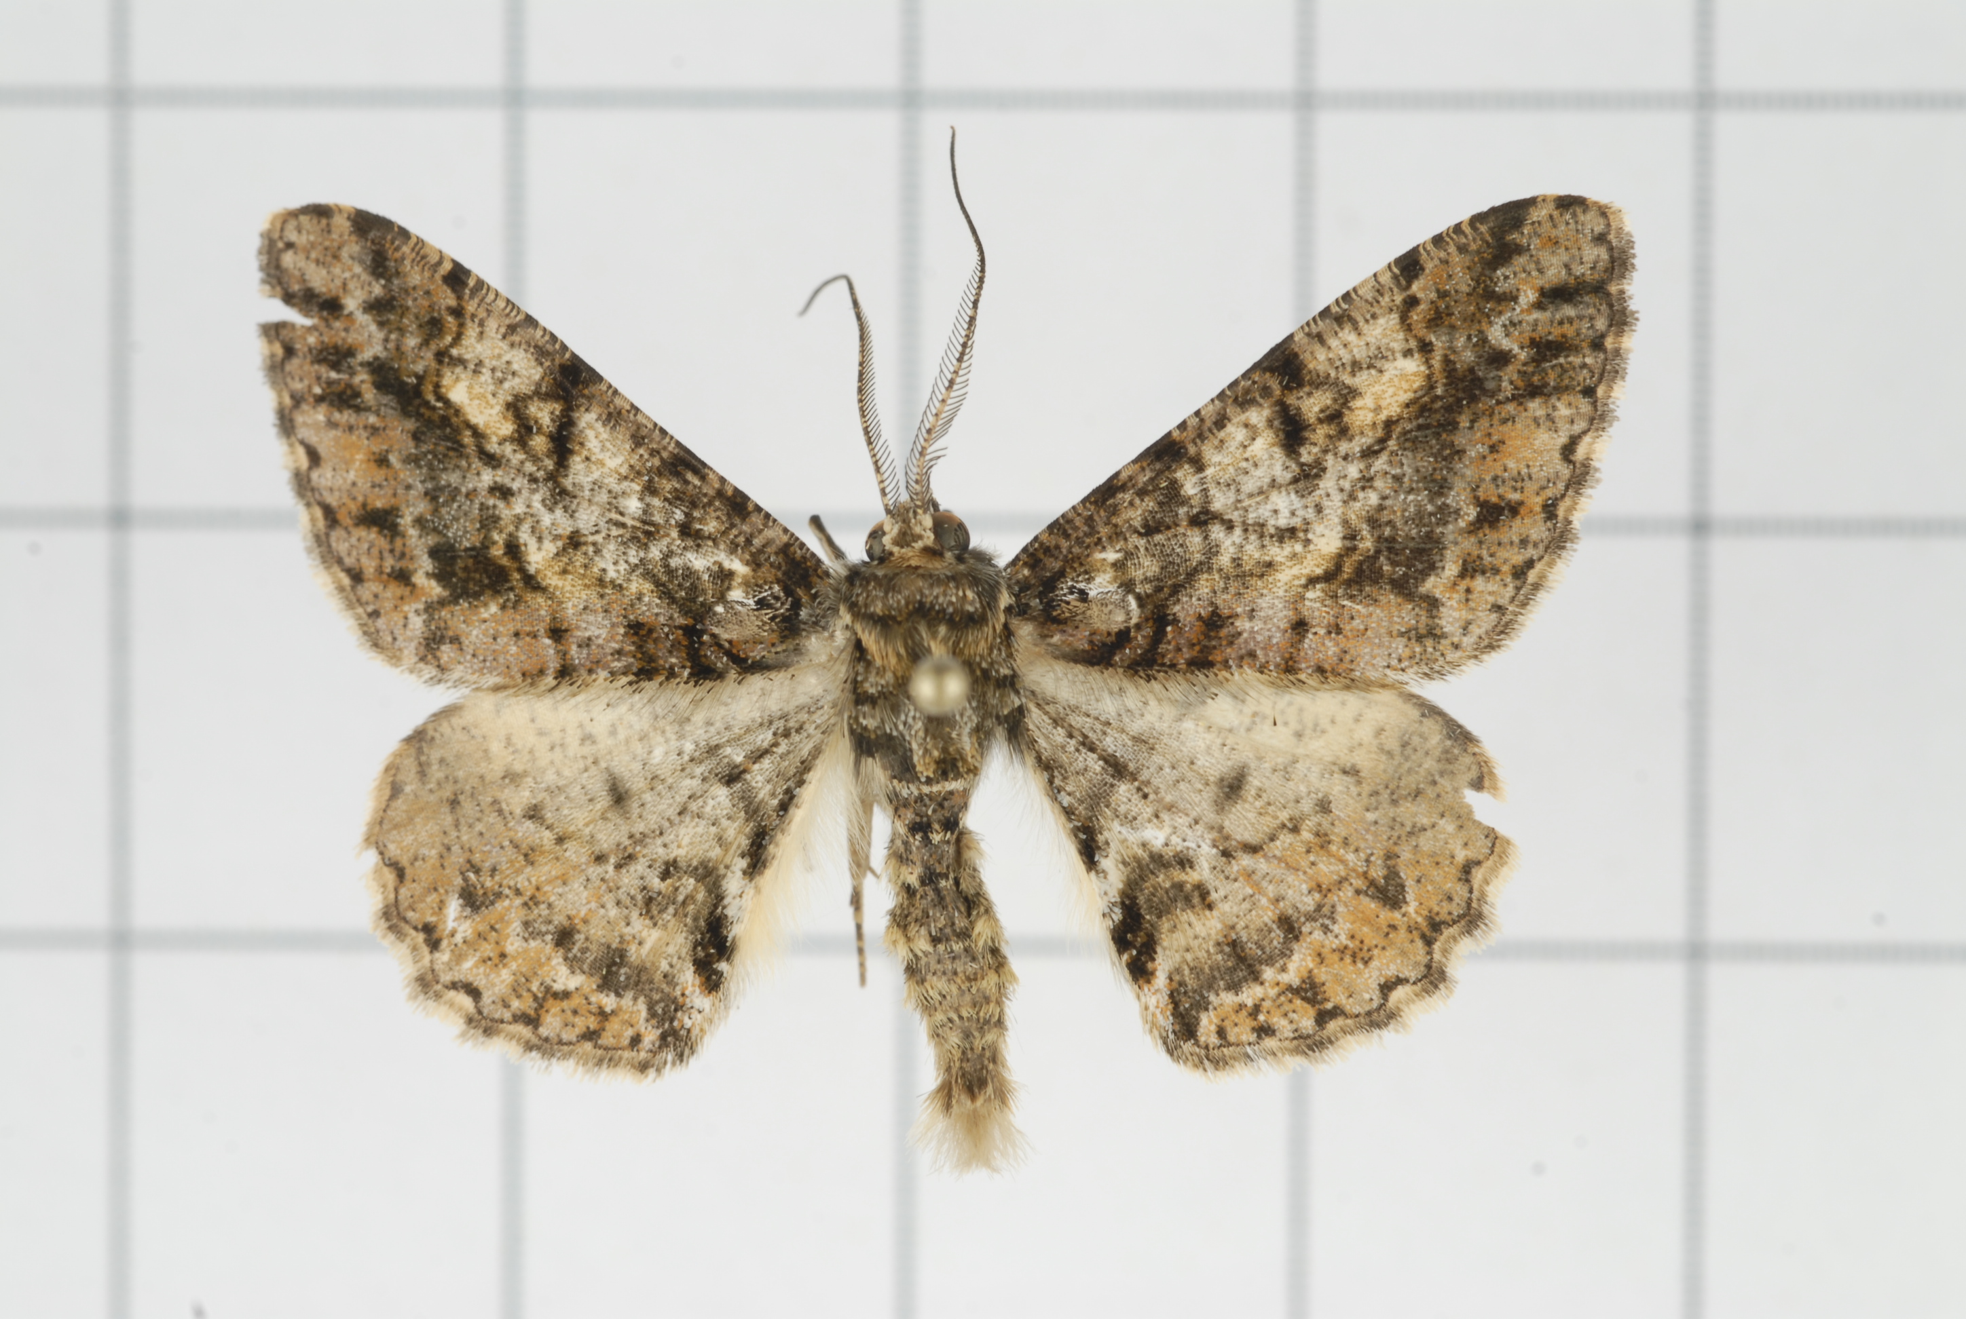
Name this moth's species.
Alcis taiwanovariegata
